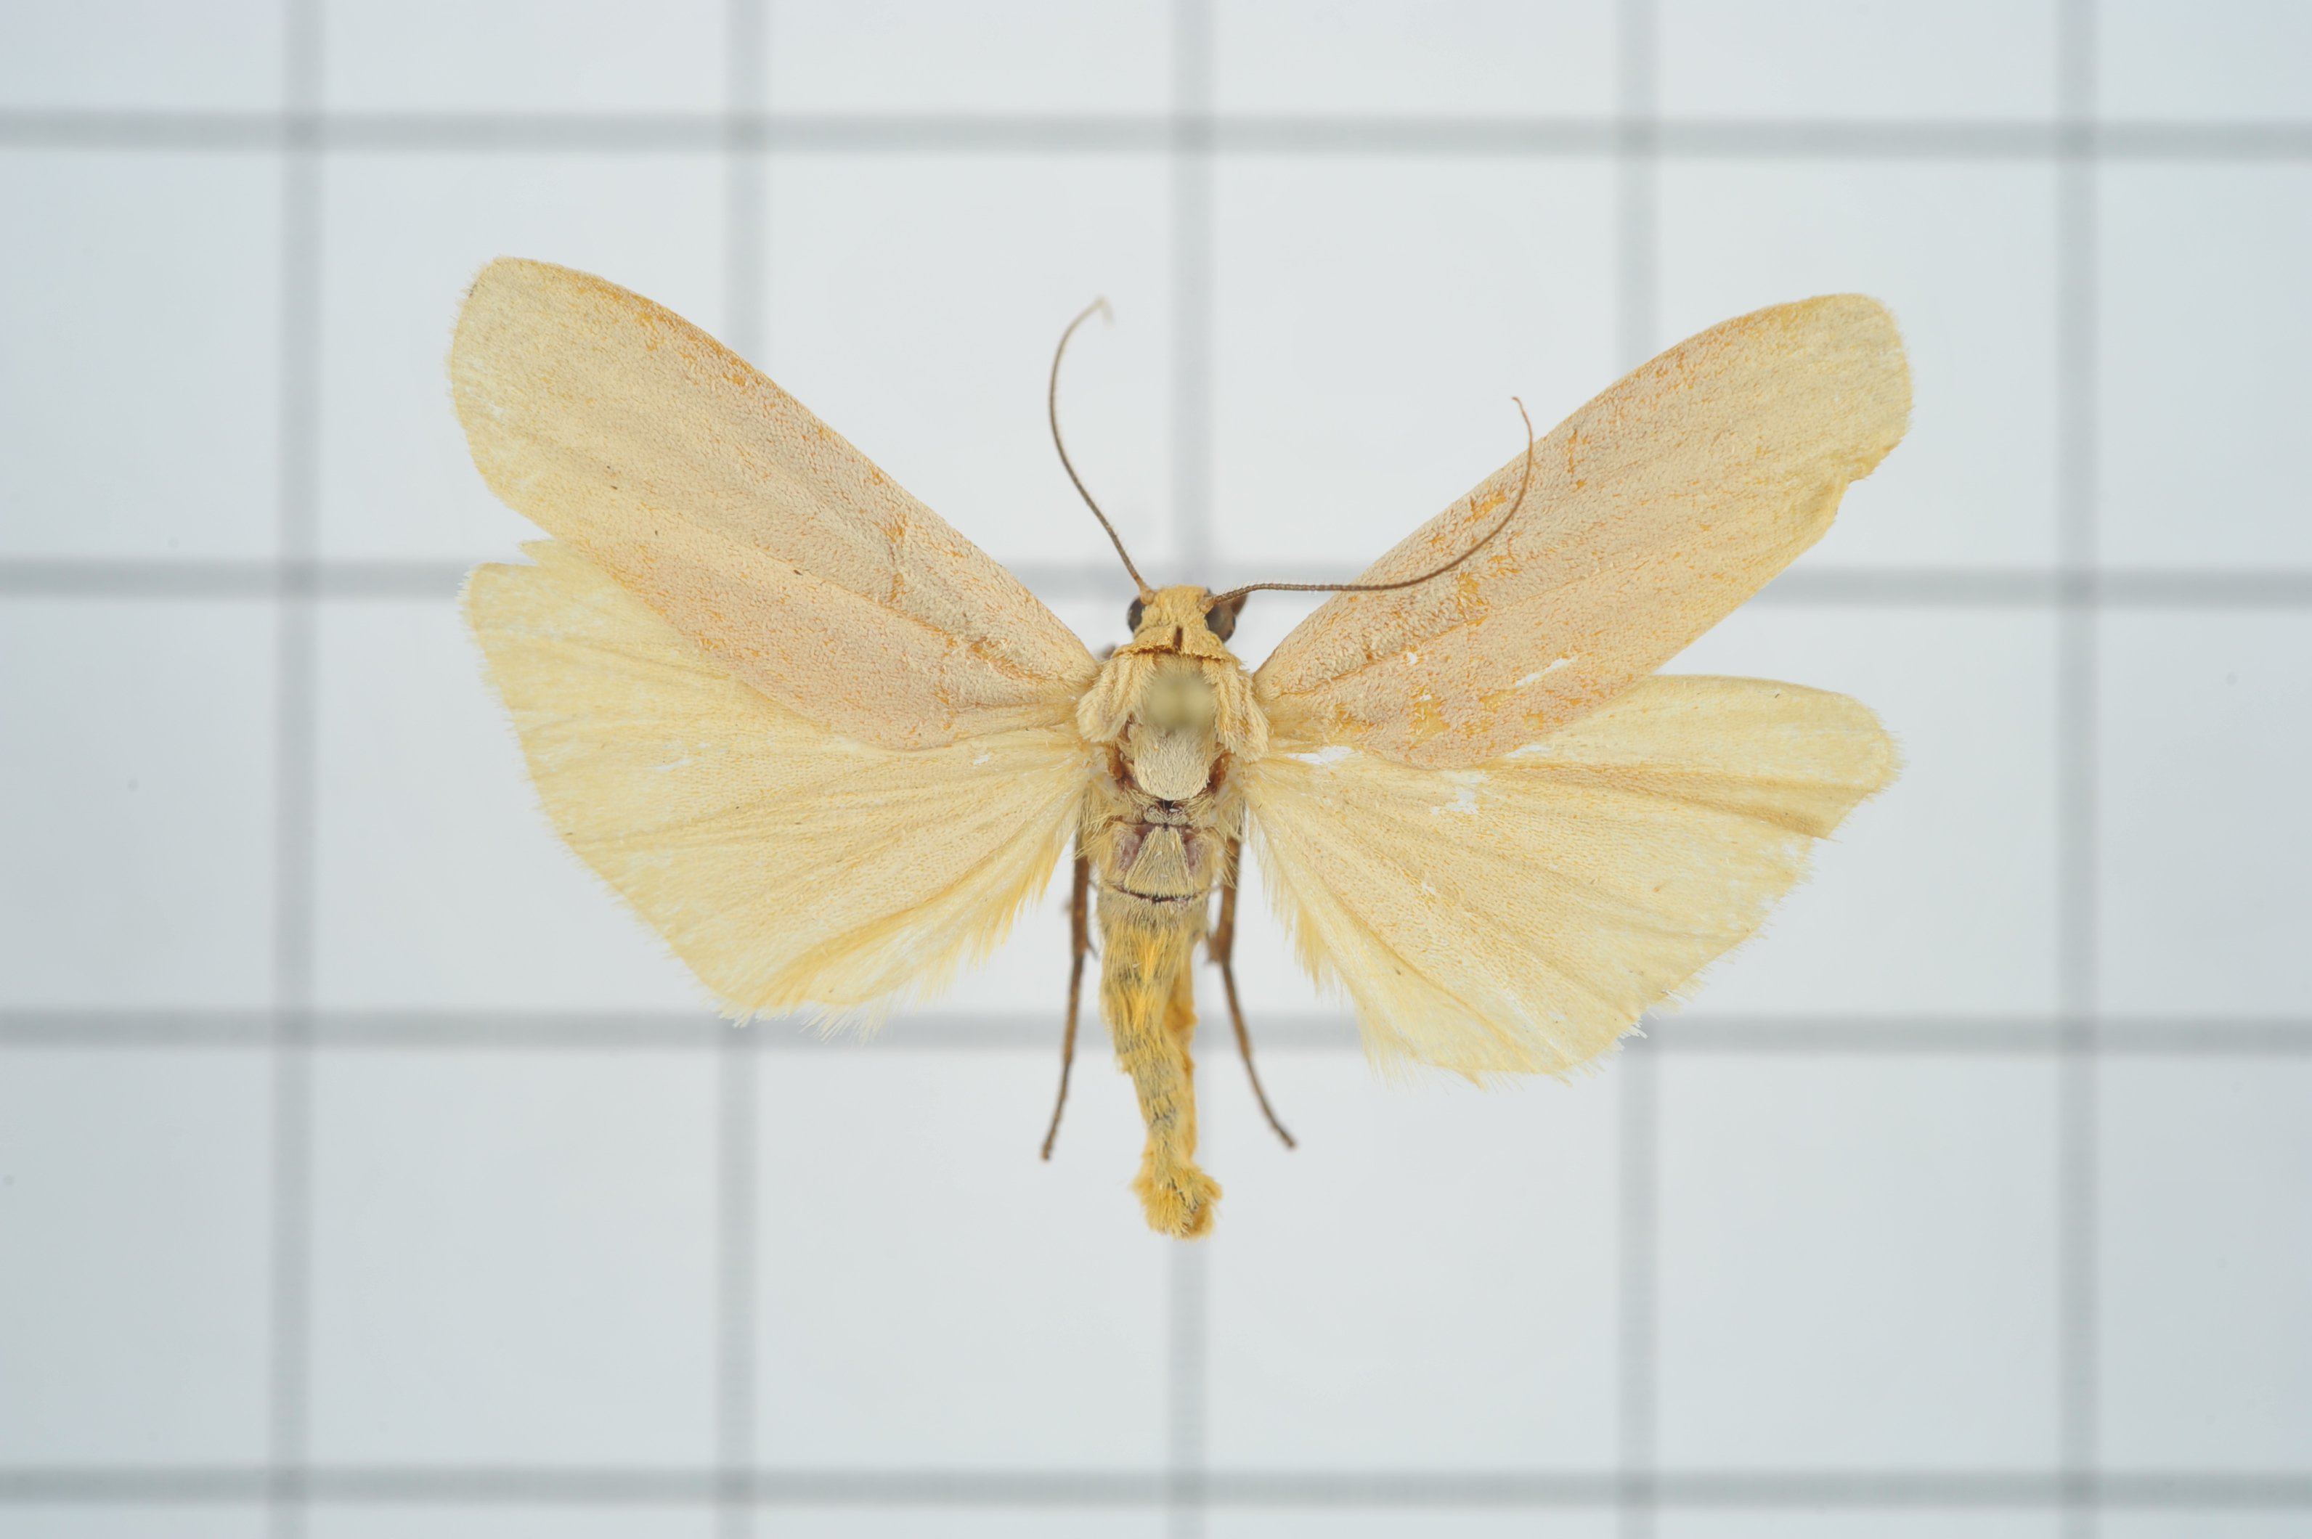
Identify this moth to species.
Eilema ranrunensis
